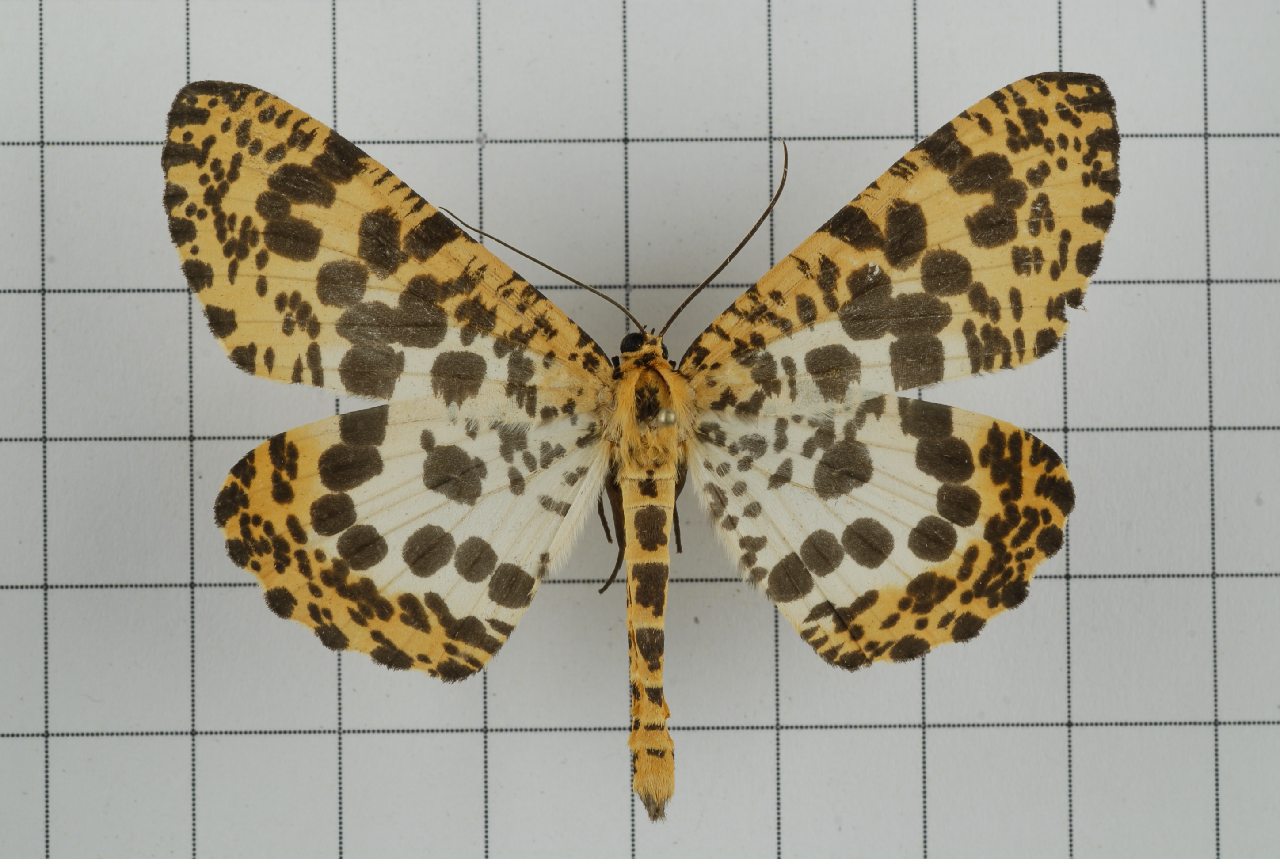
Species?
Epobeidia tigrata maxima
